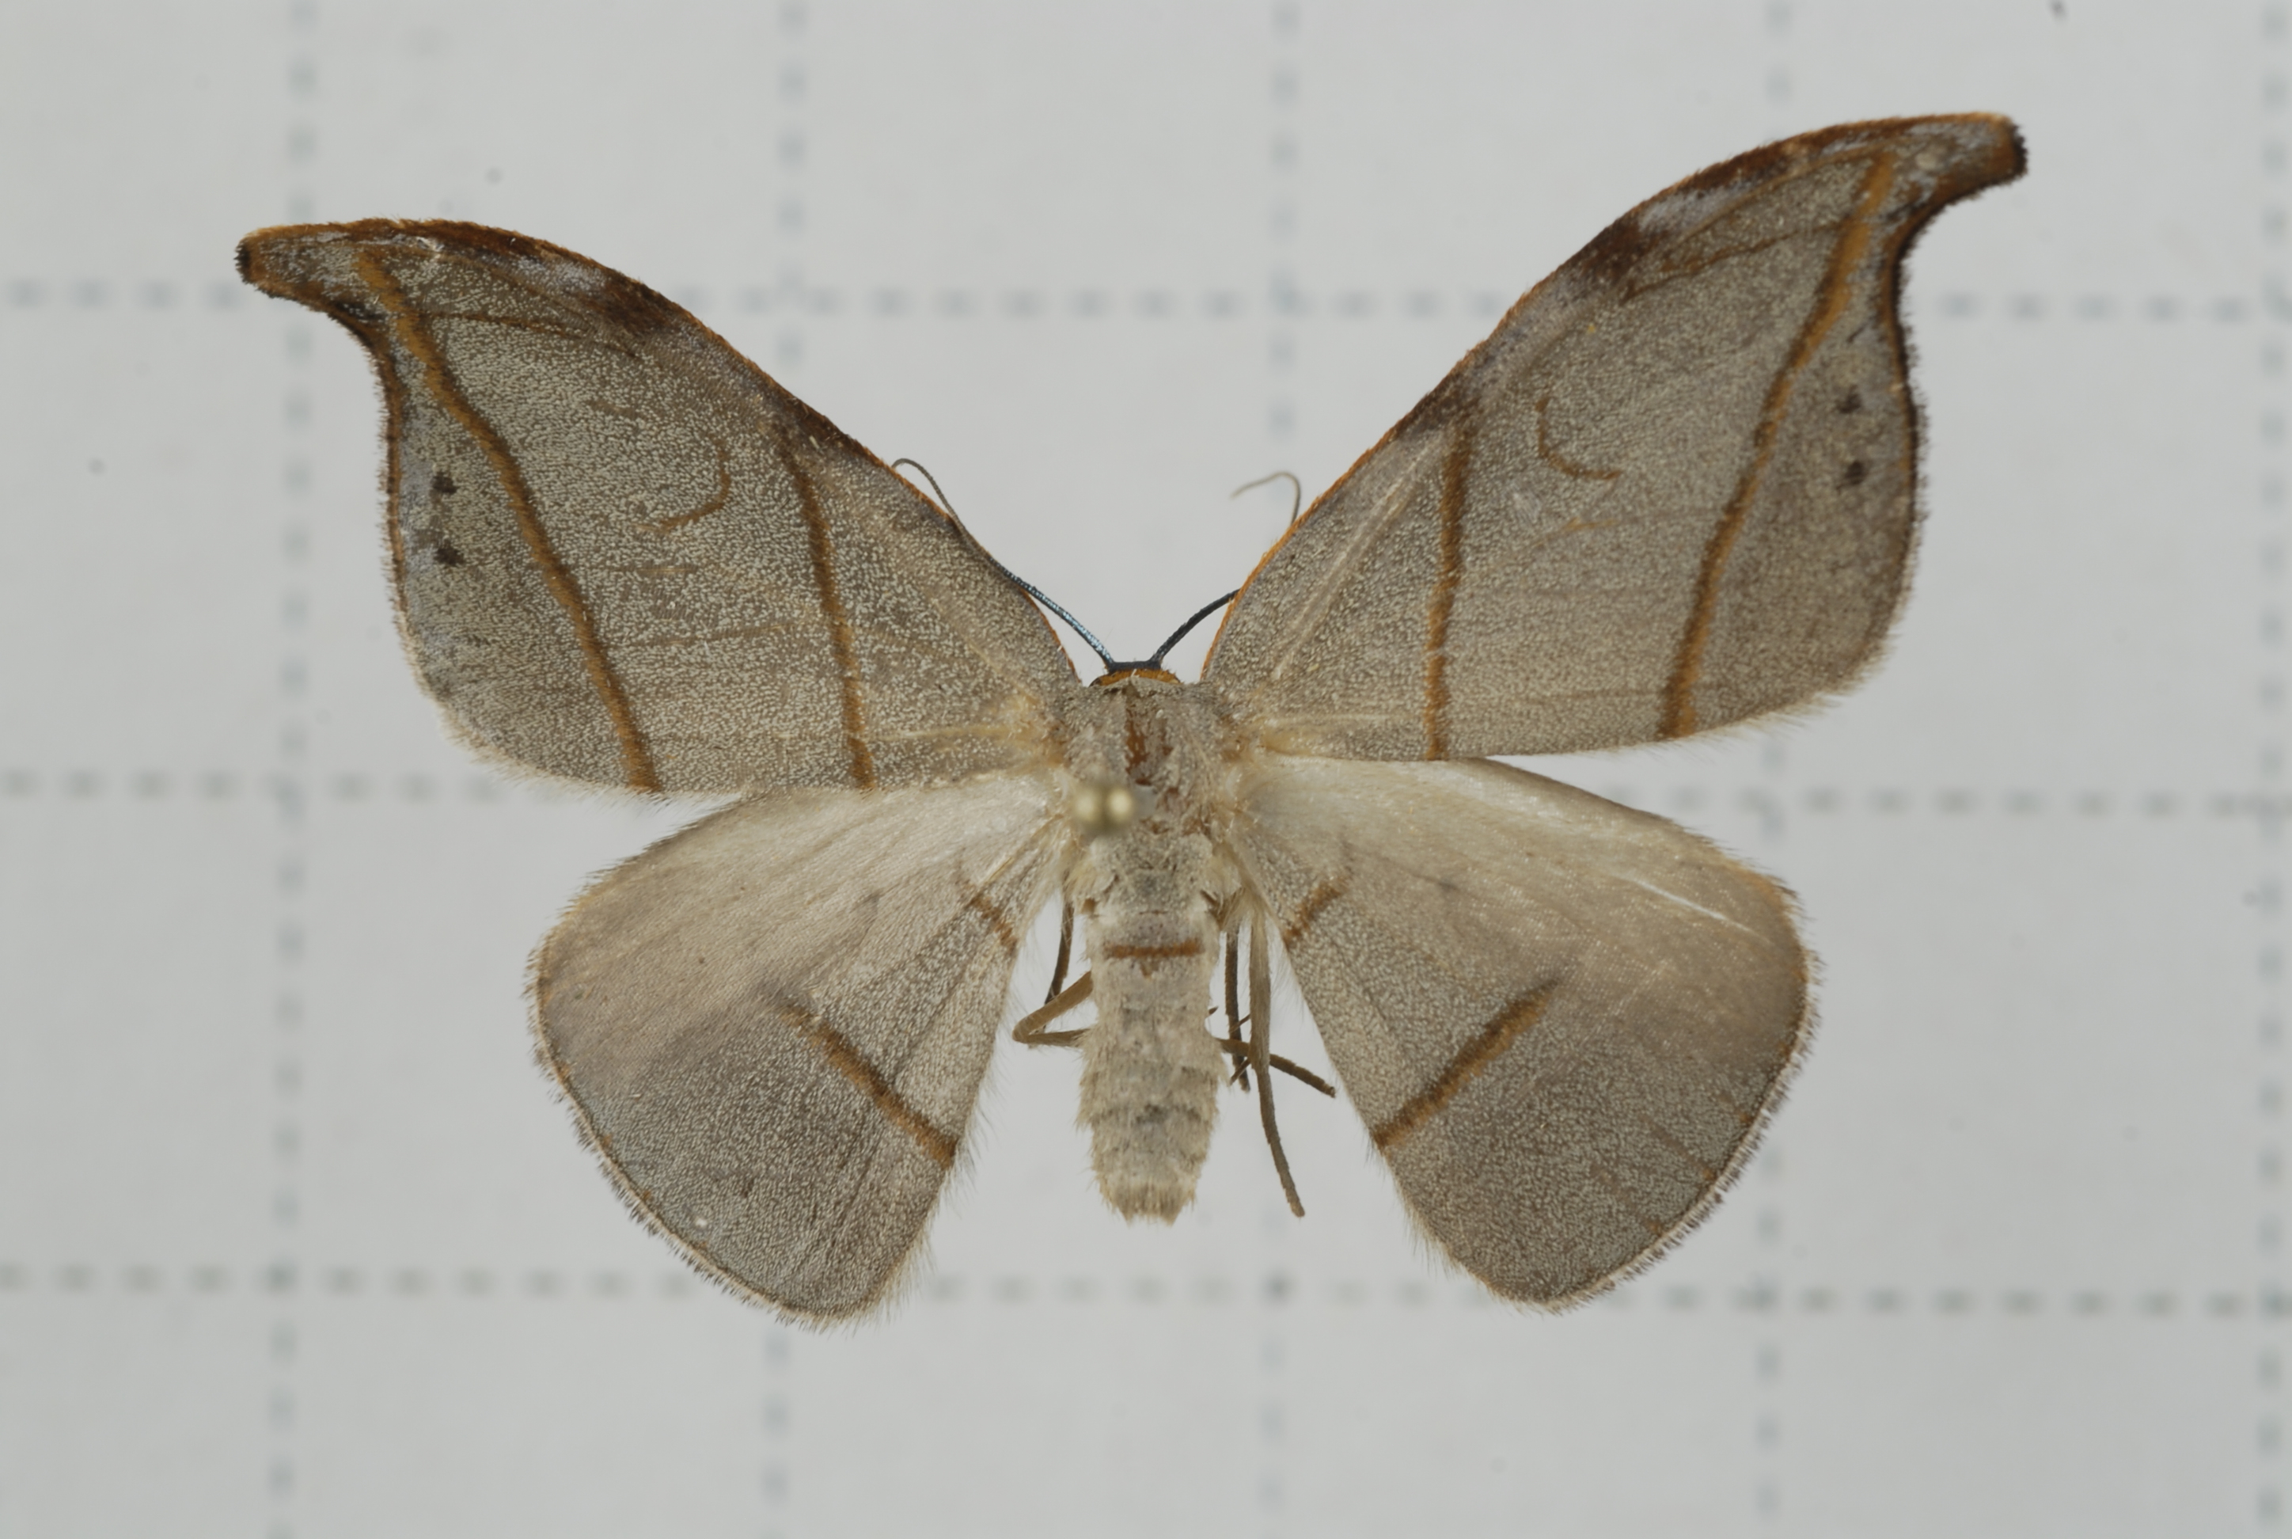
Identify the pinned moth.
Nordstromia semililacina
